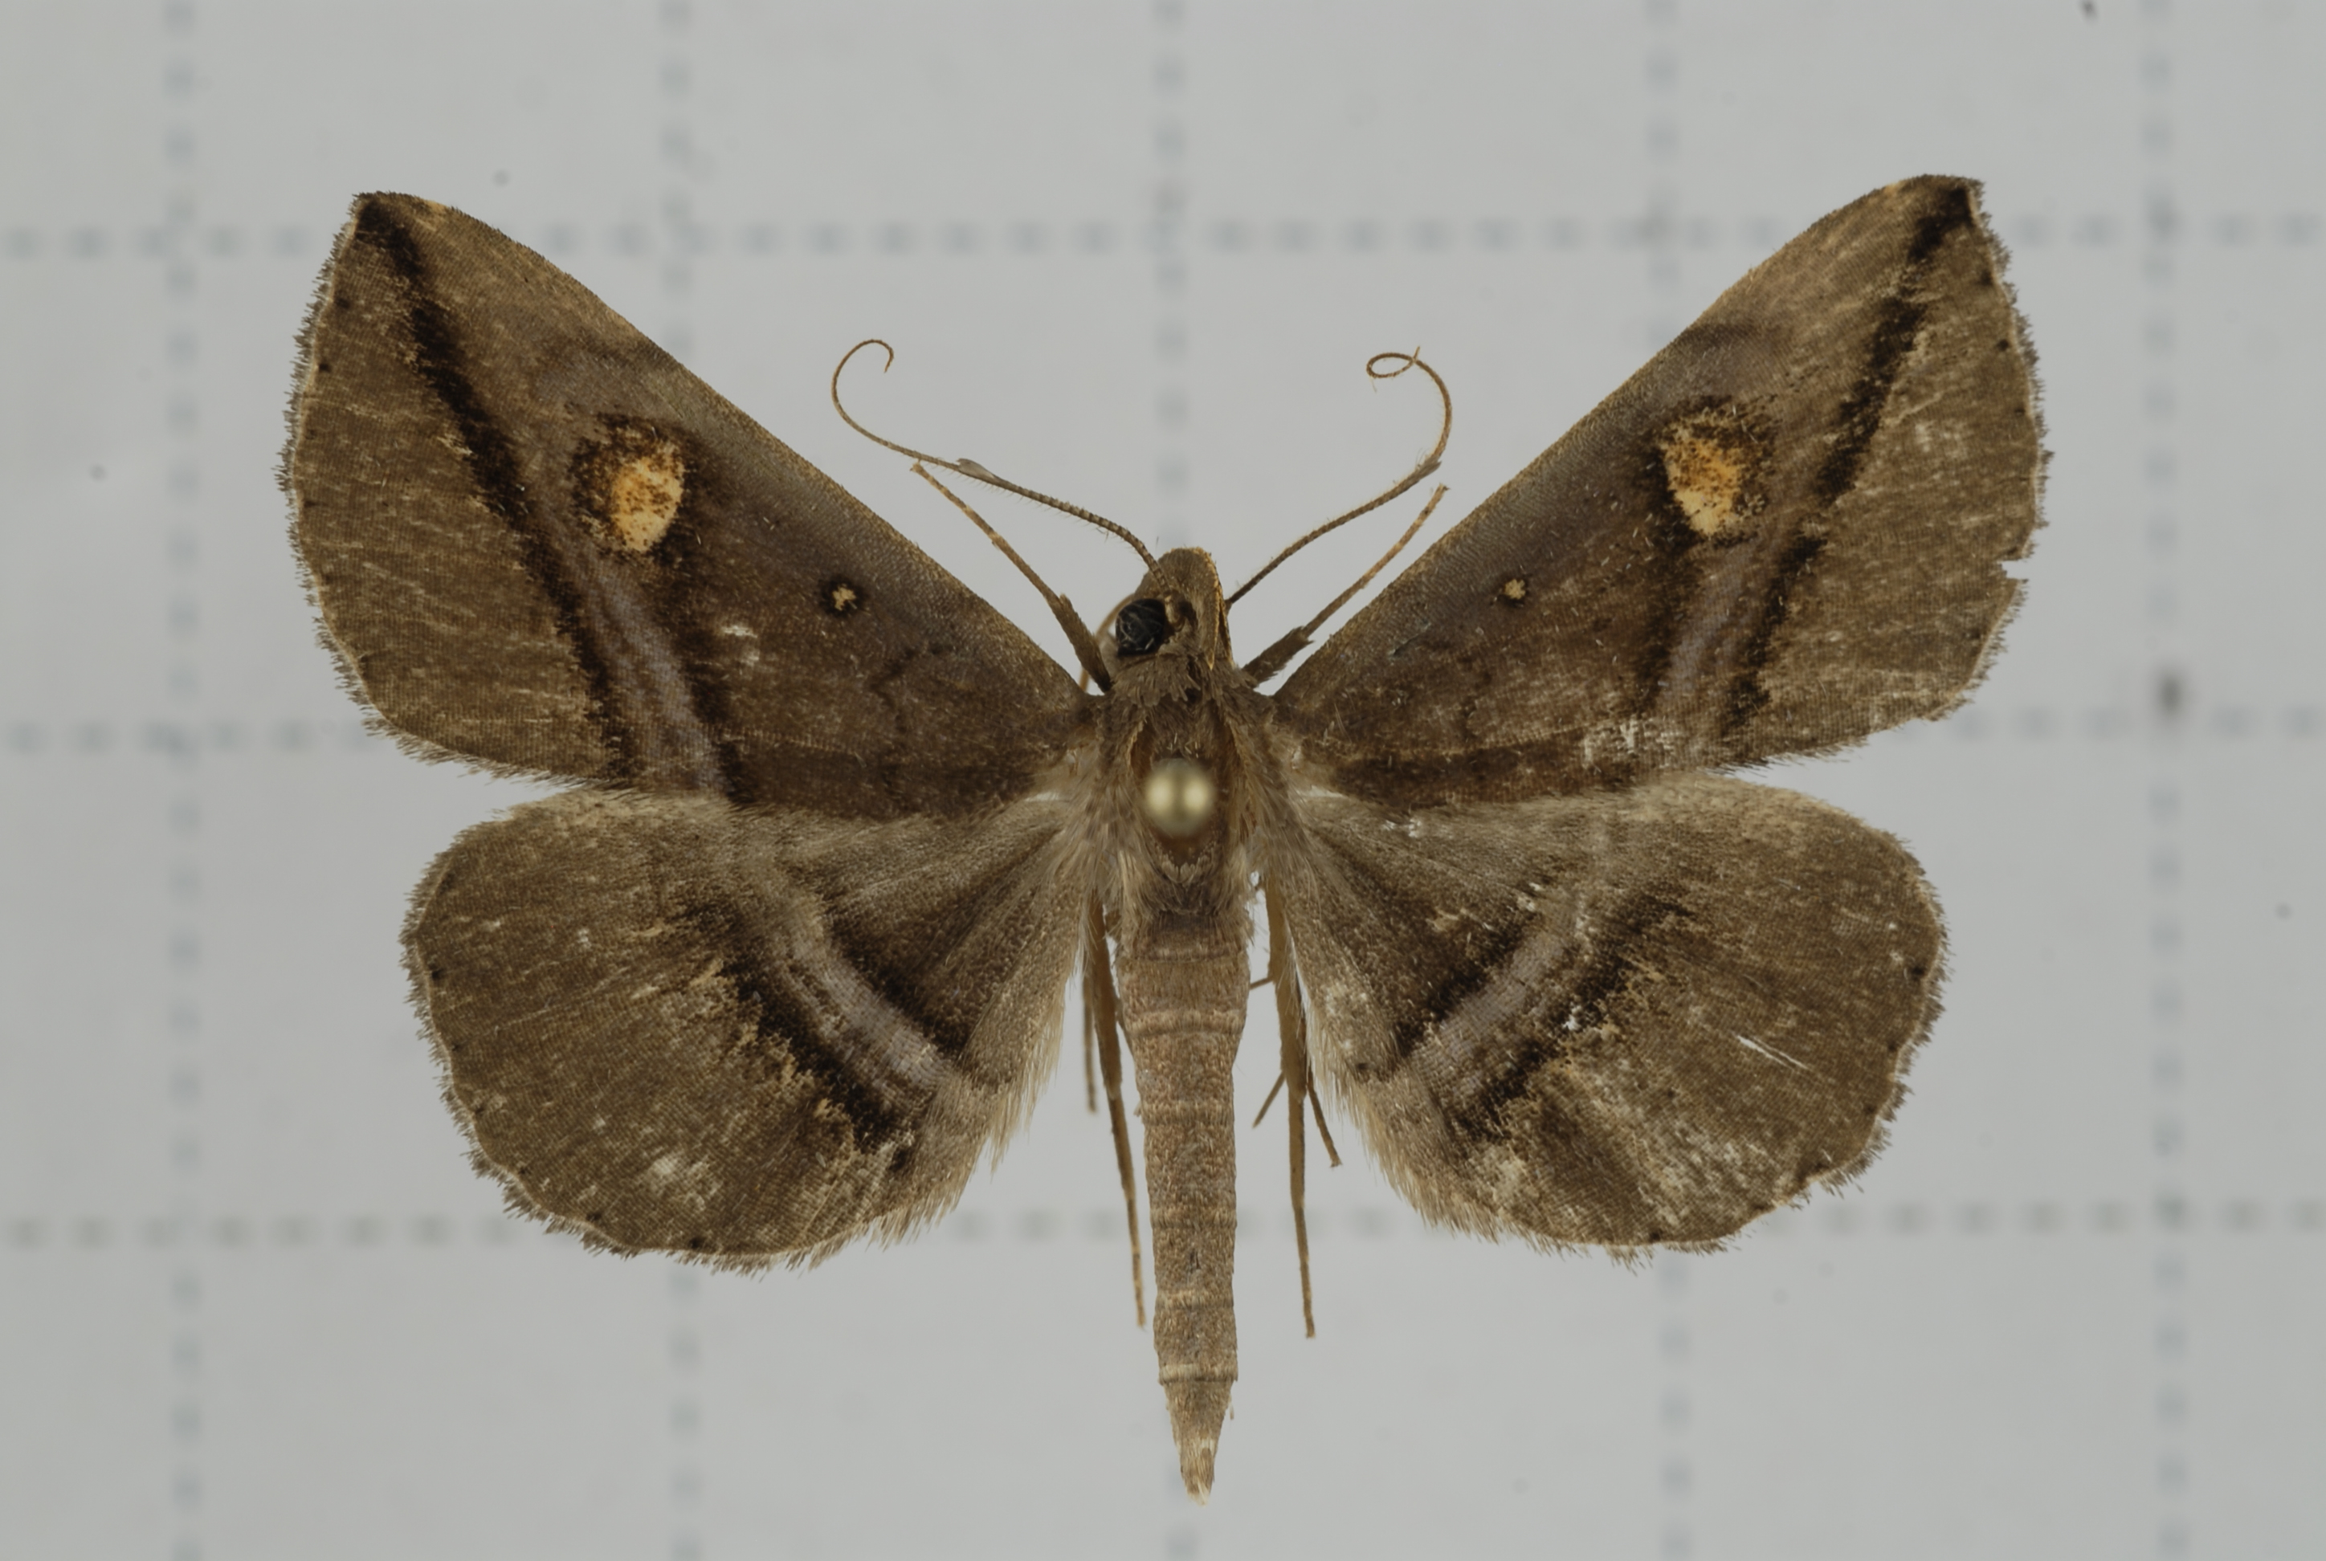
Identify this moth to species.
Hadennia ochreistigma
